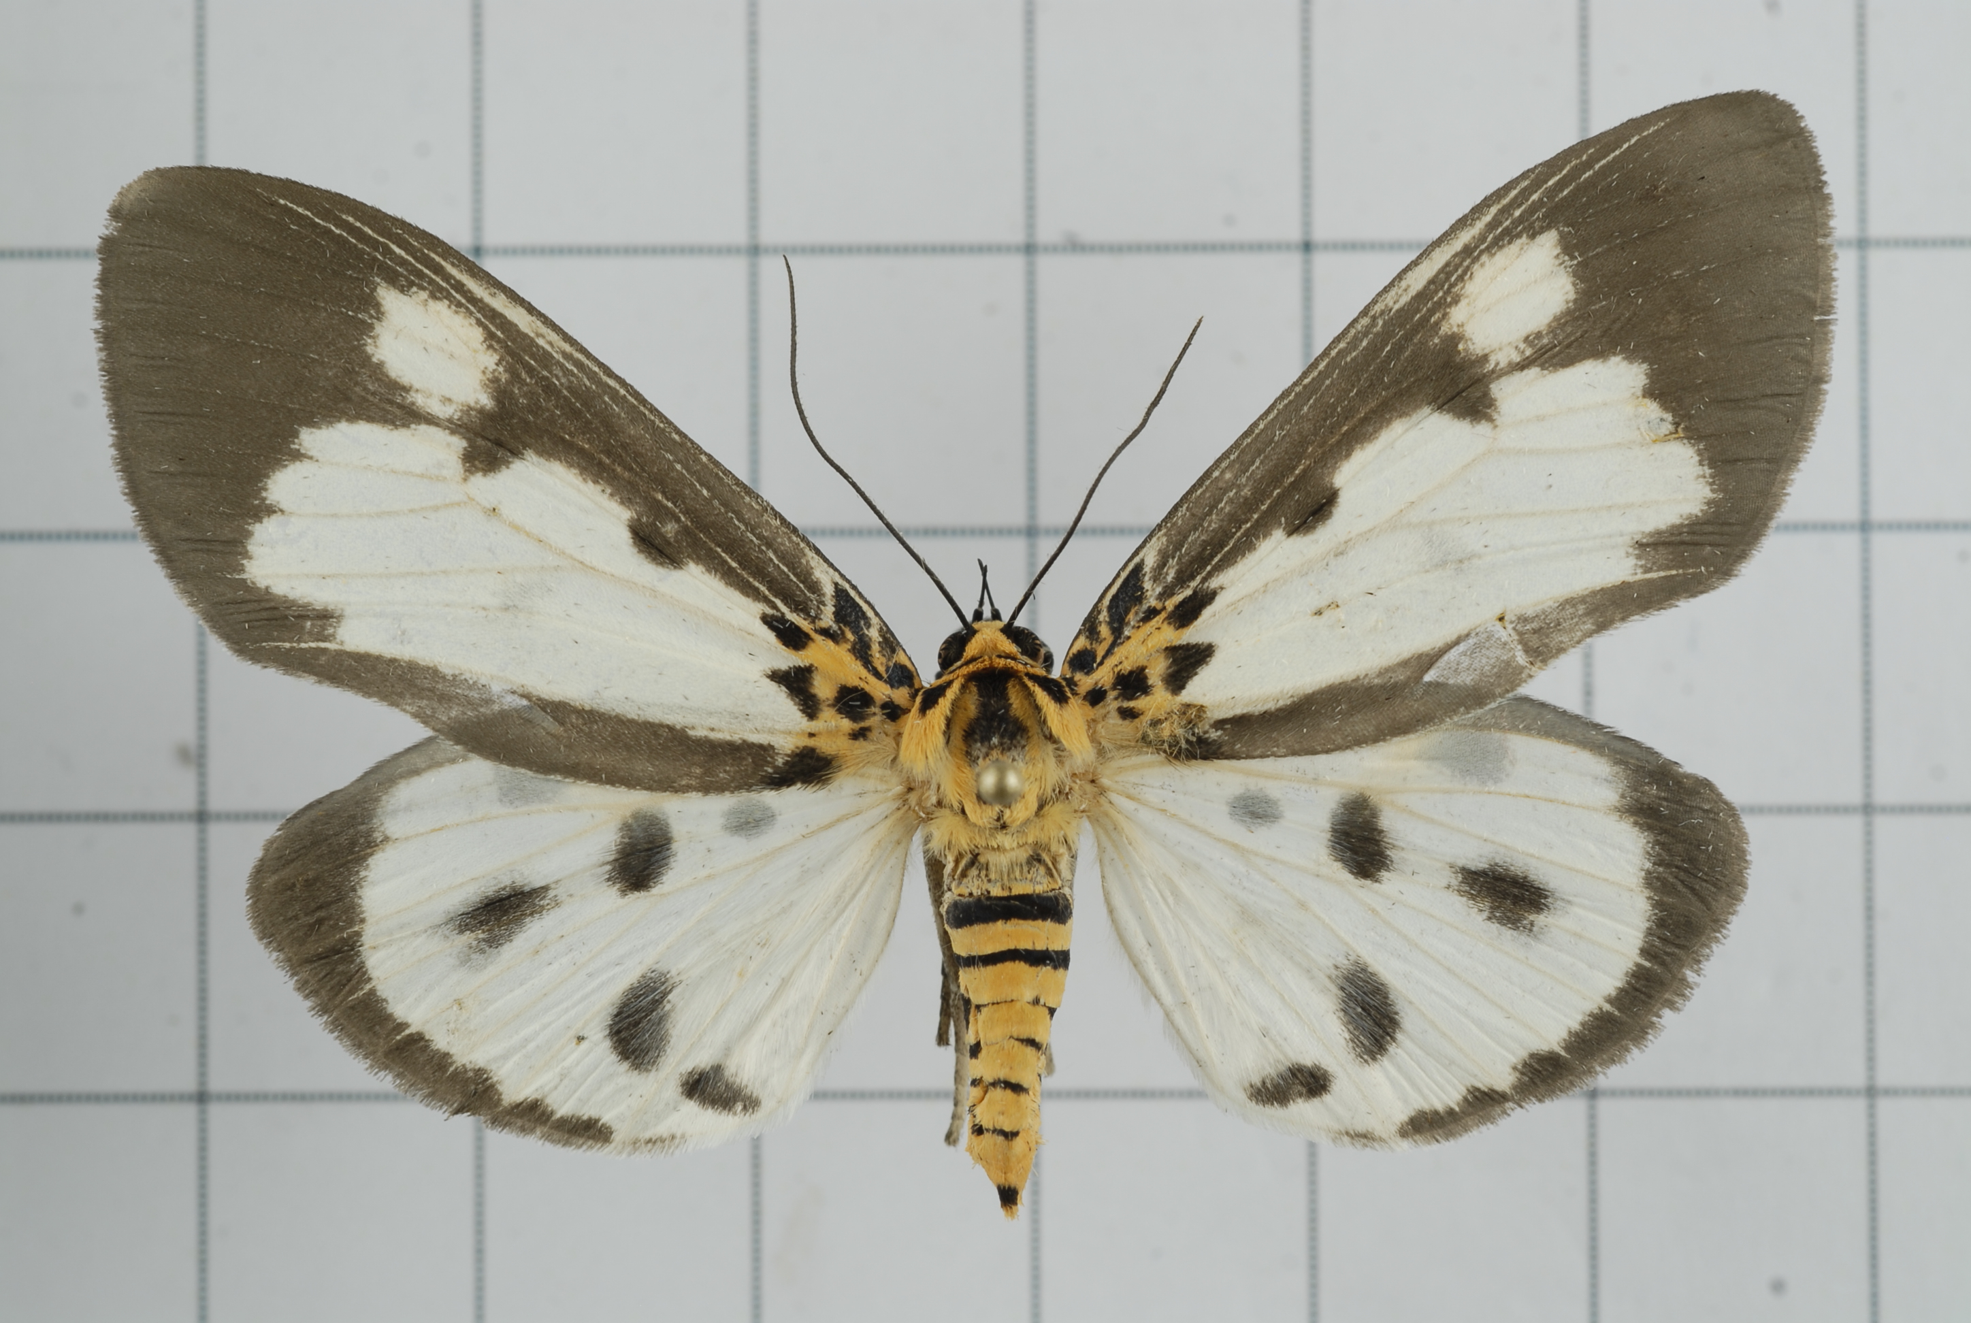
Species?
Asota plana lacteata
